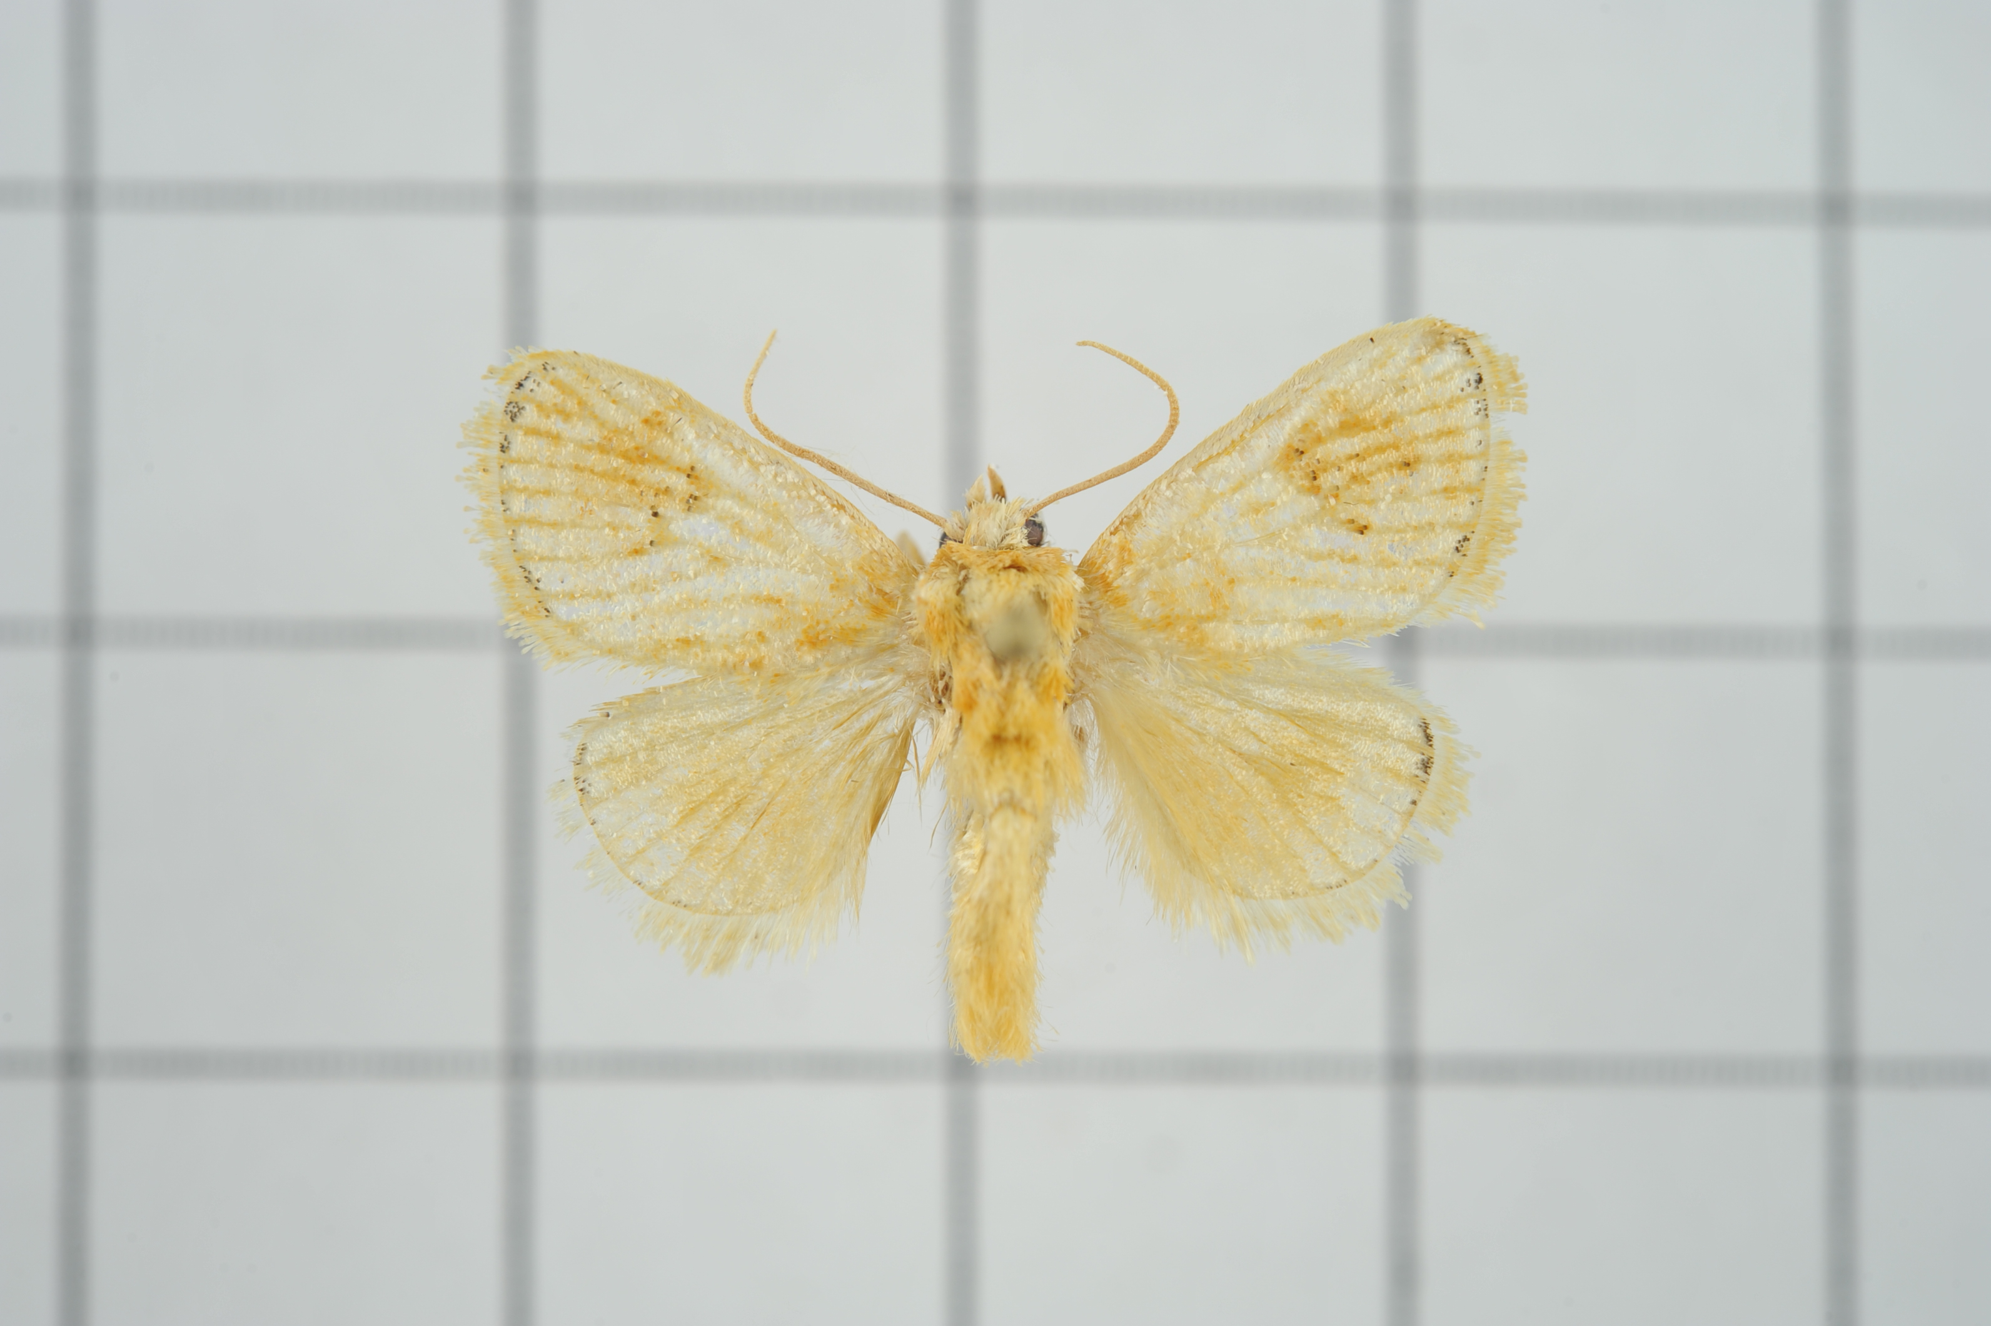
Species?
Quasinarosa fulgens
